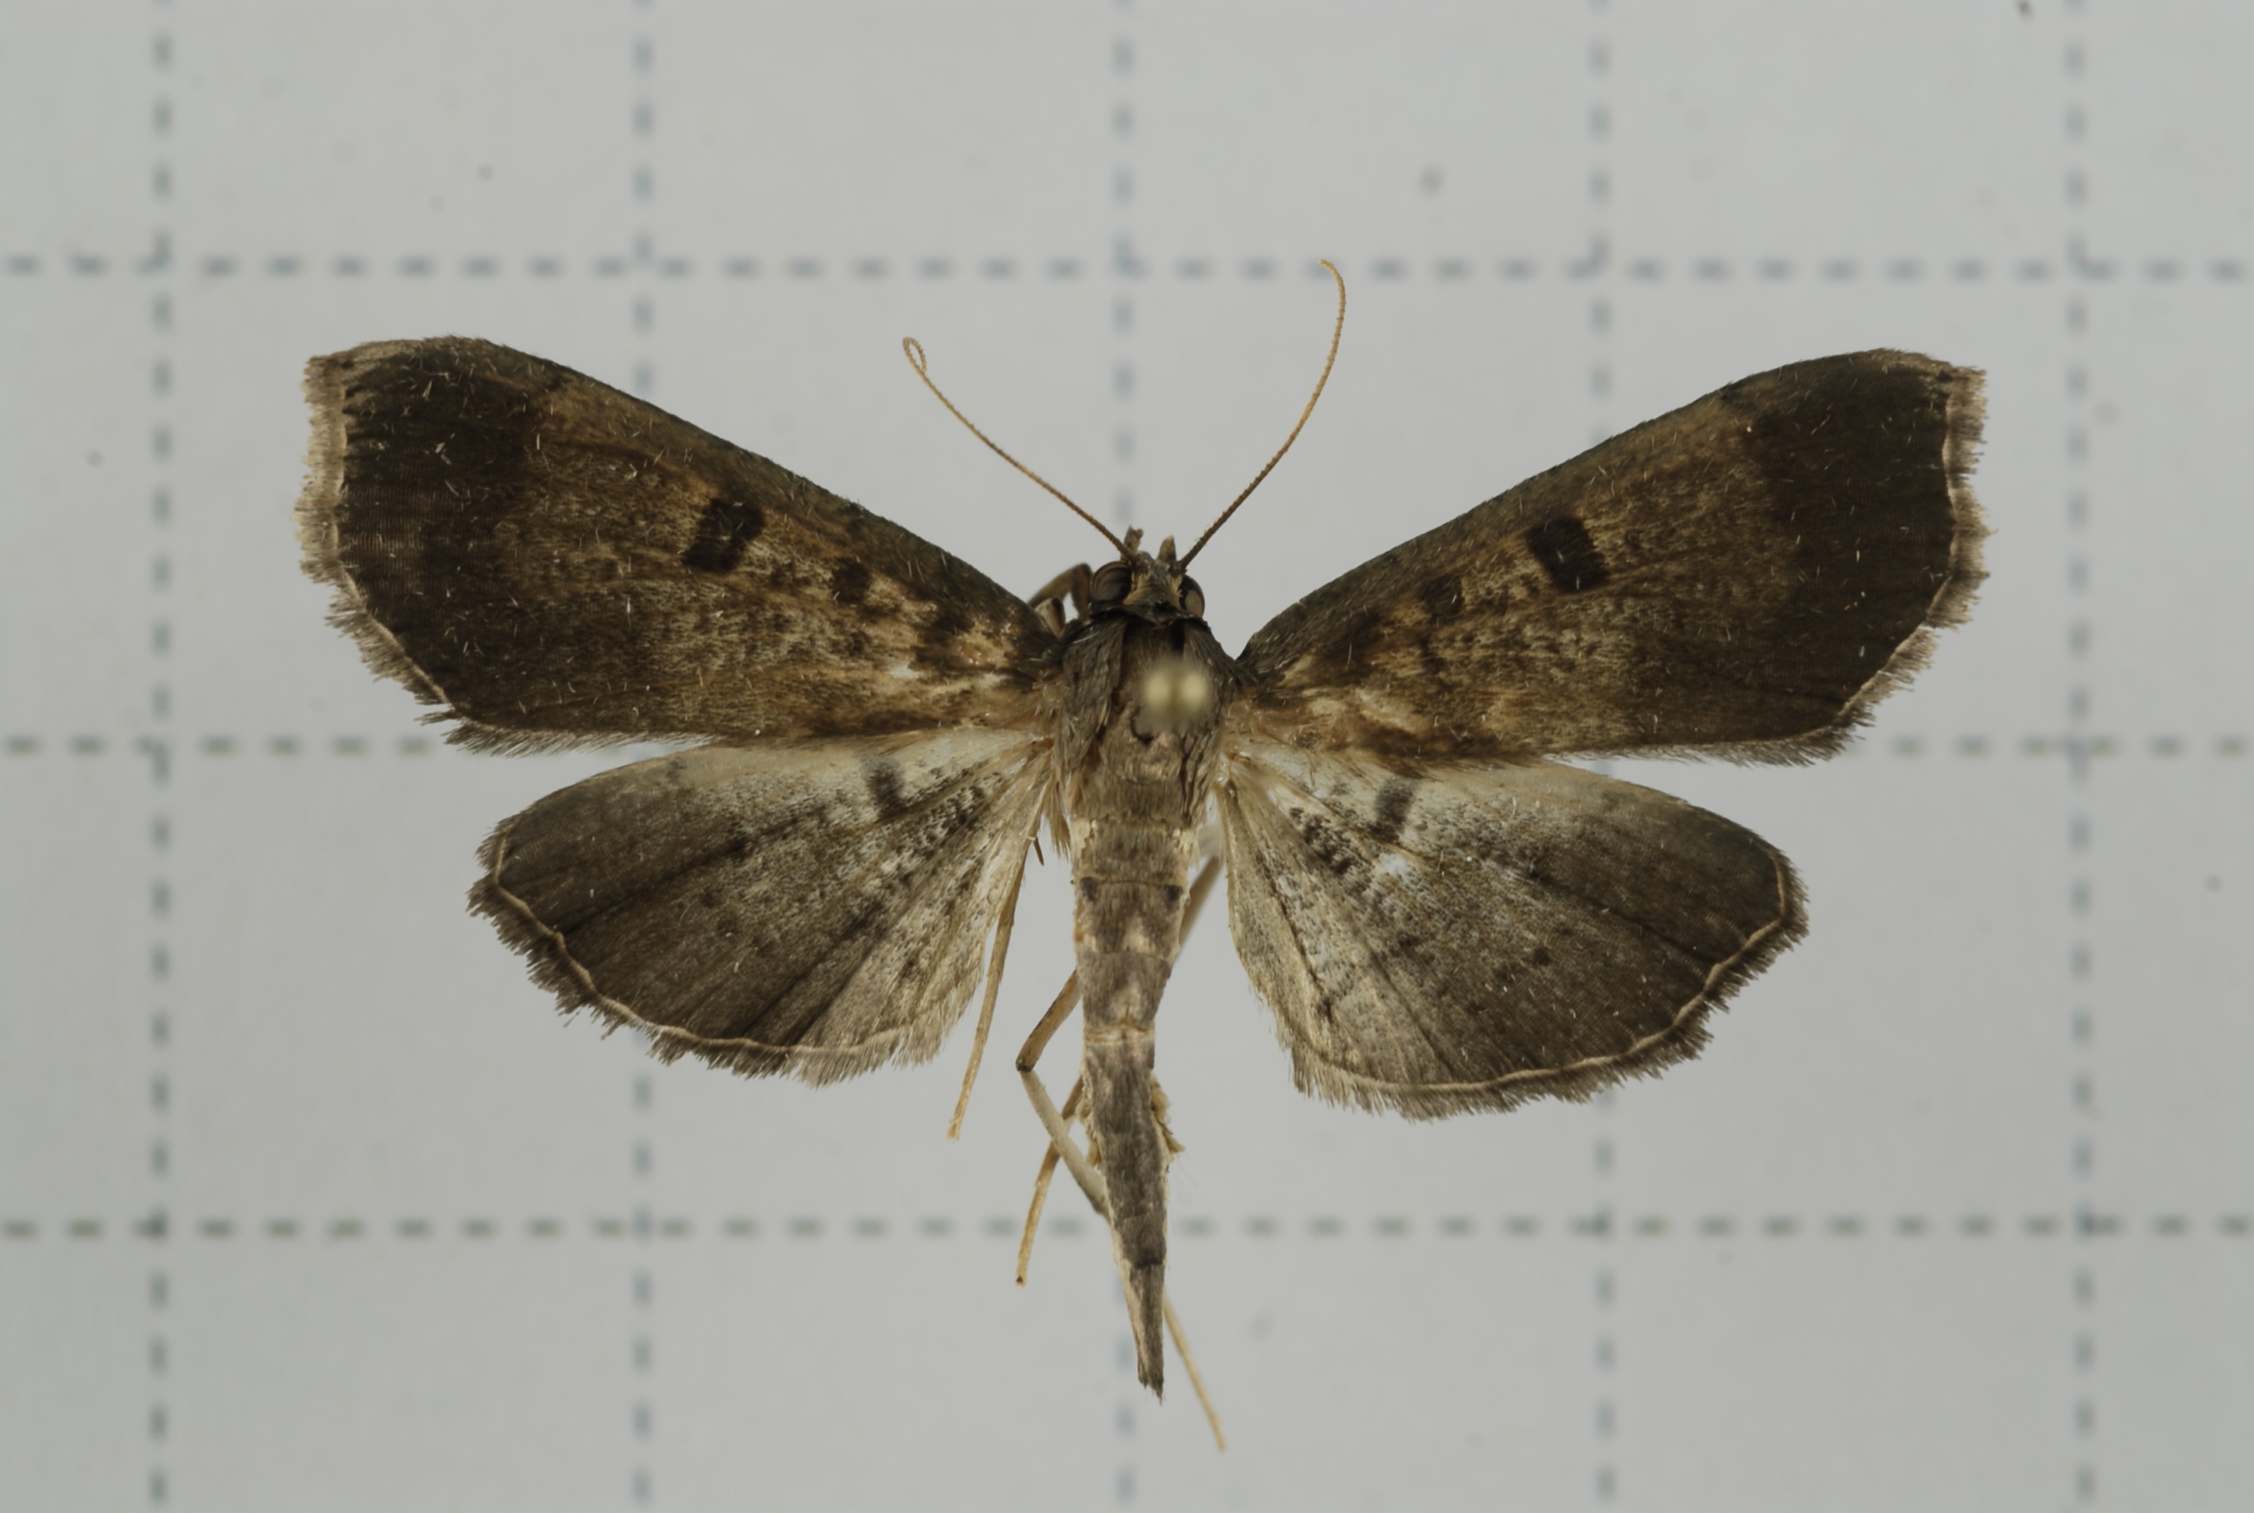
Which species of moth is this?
Ceratarcha umbrosa
